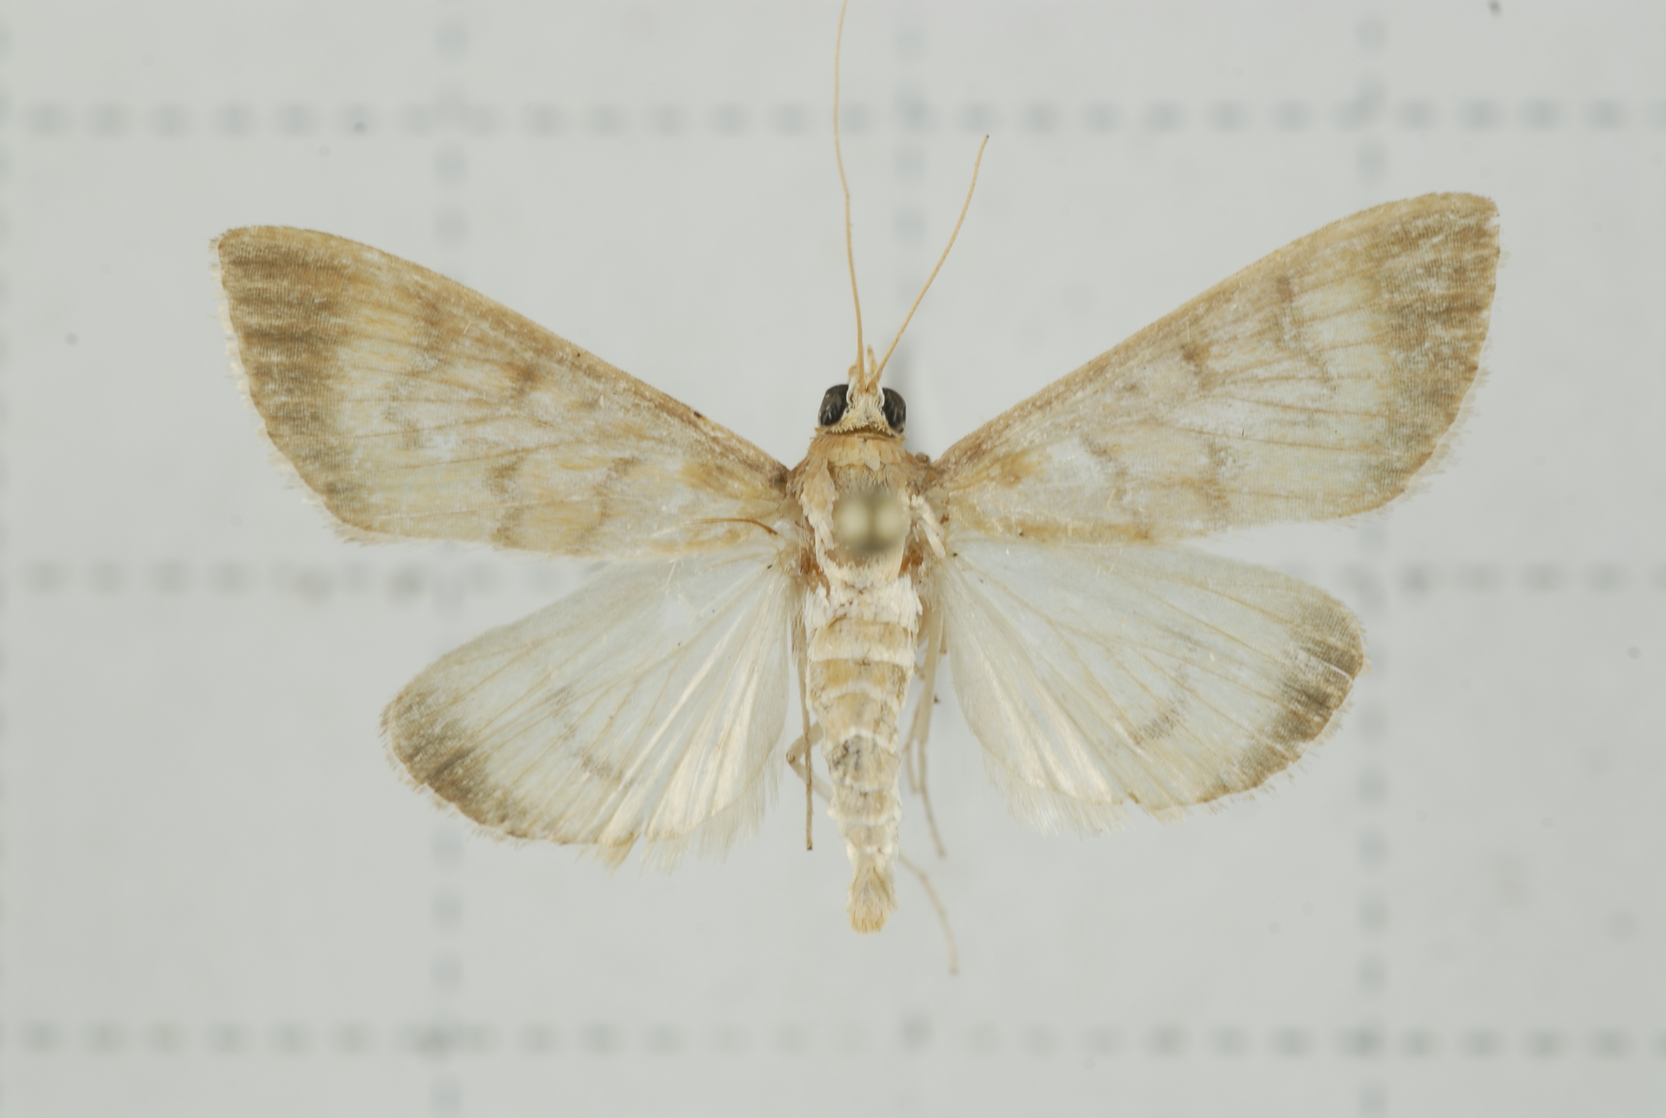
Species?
Crypsiptya coclesalis
